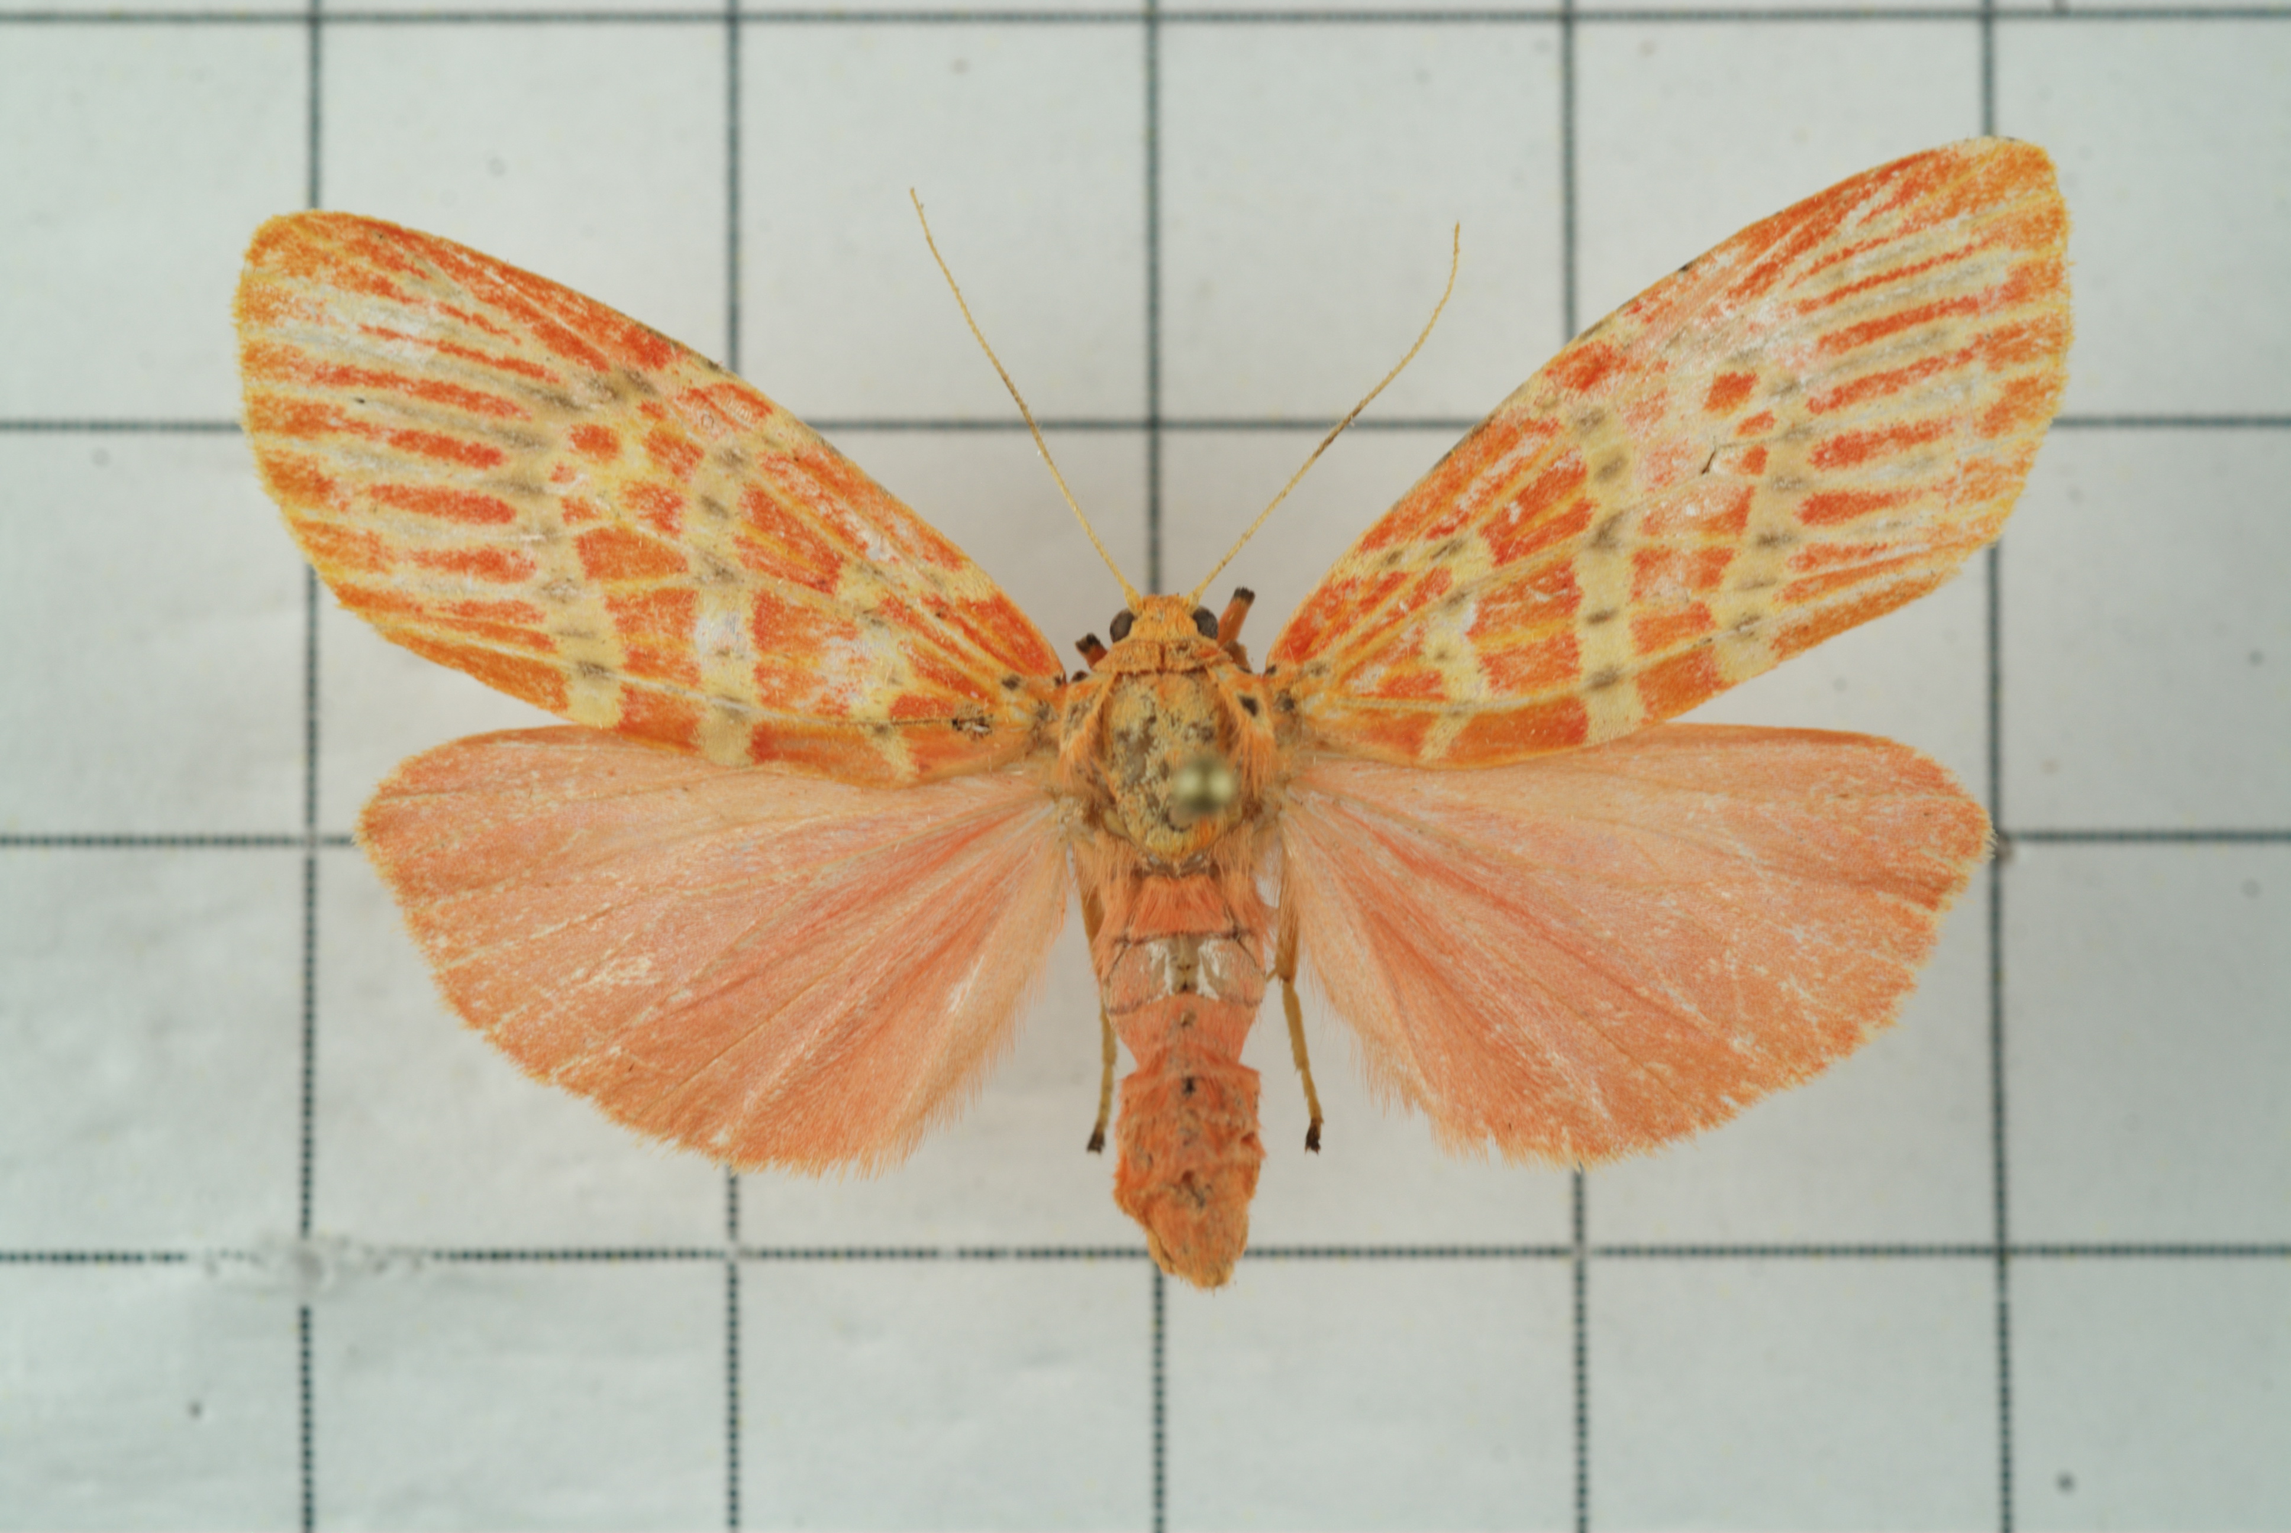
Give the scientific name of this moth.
Barsine sauteri
